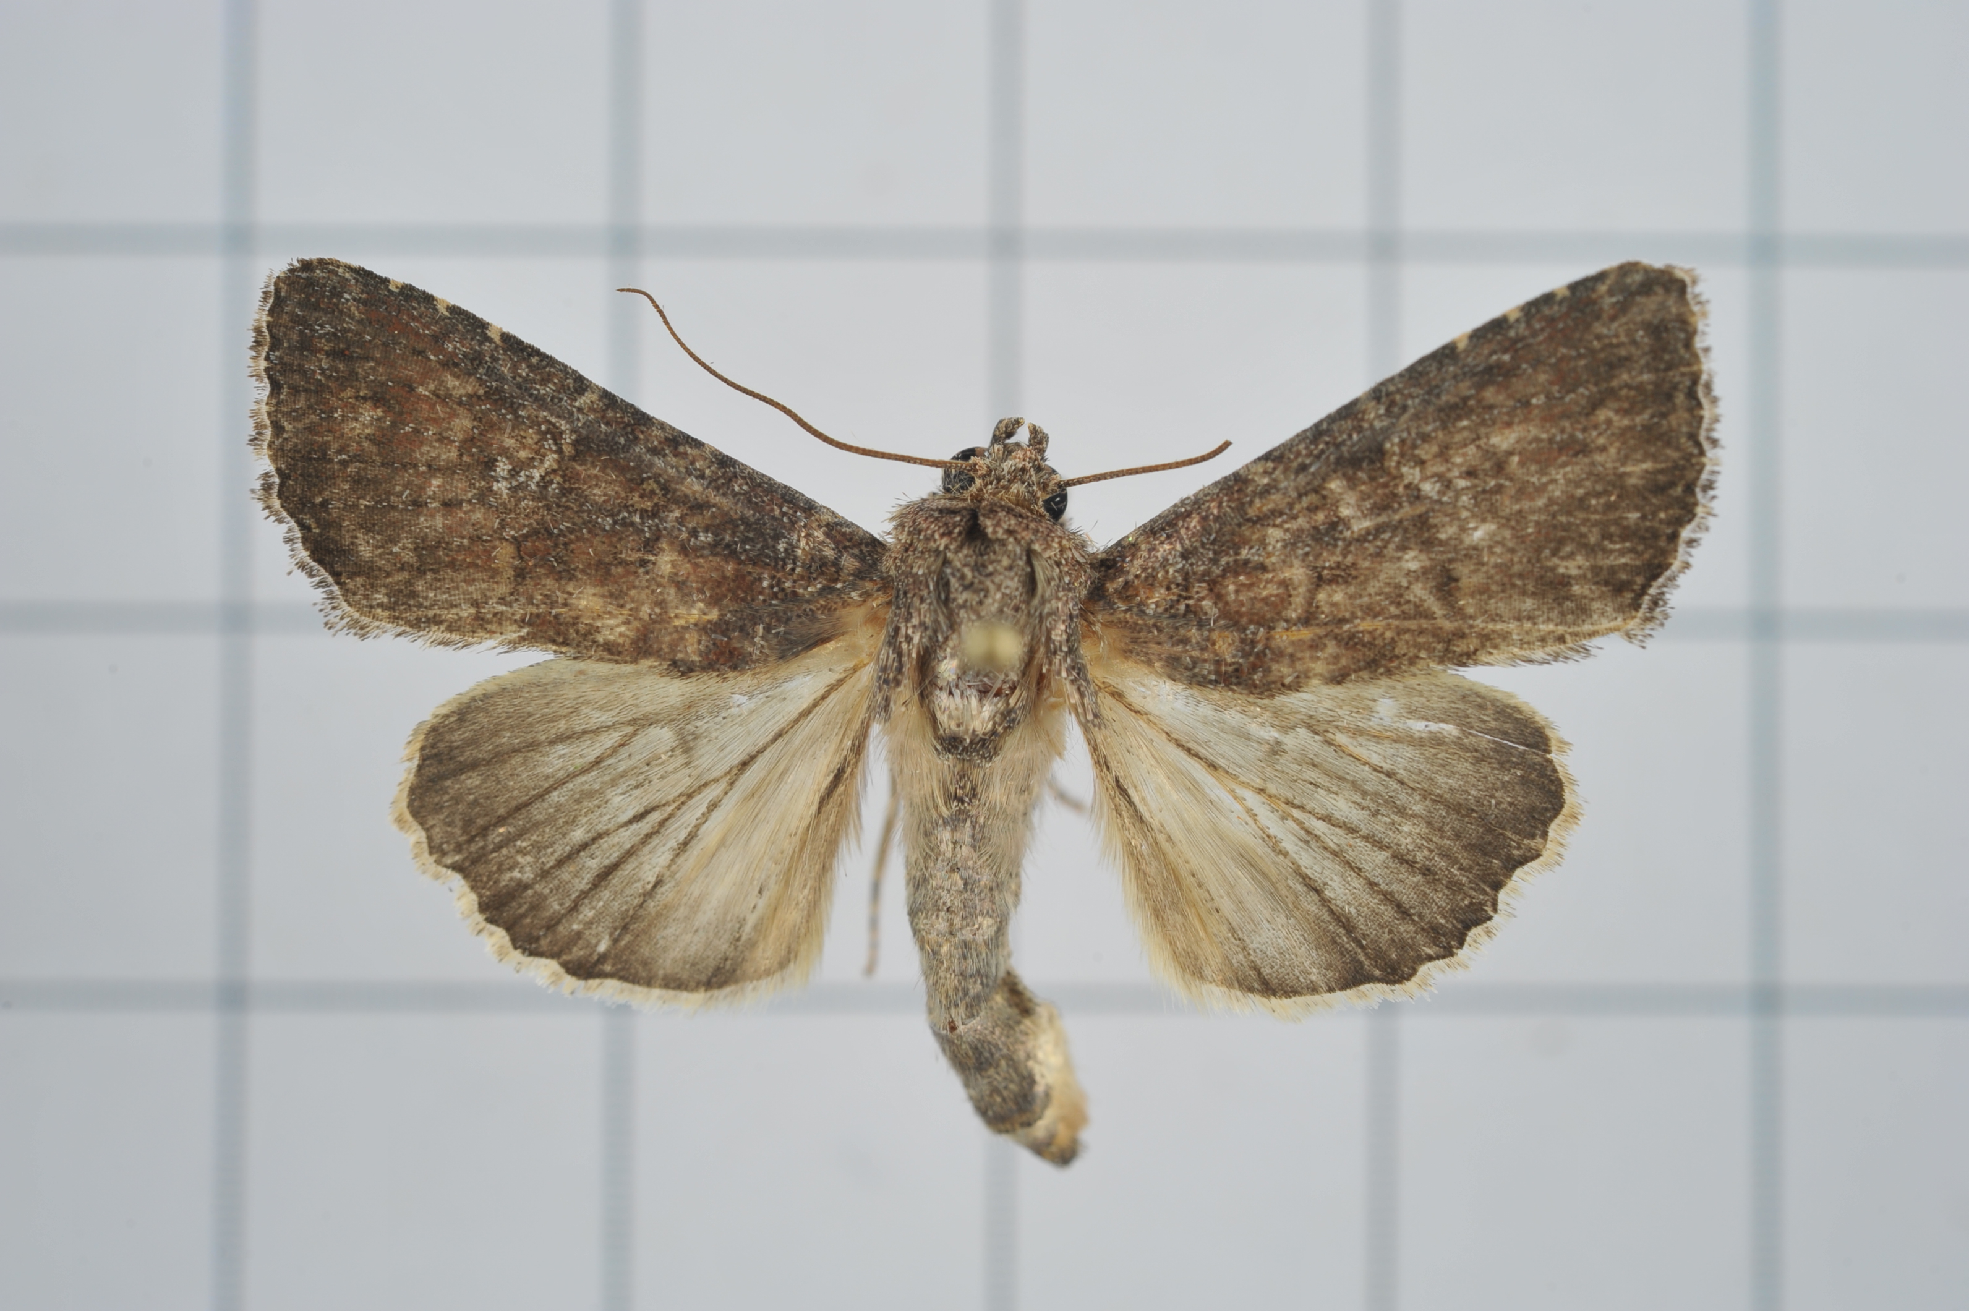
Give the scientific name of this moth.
Condica illecta
